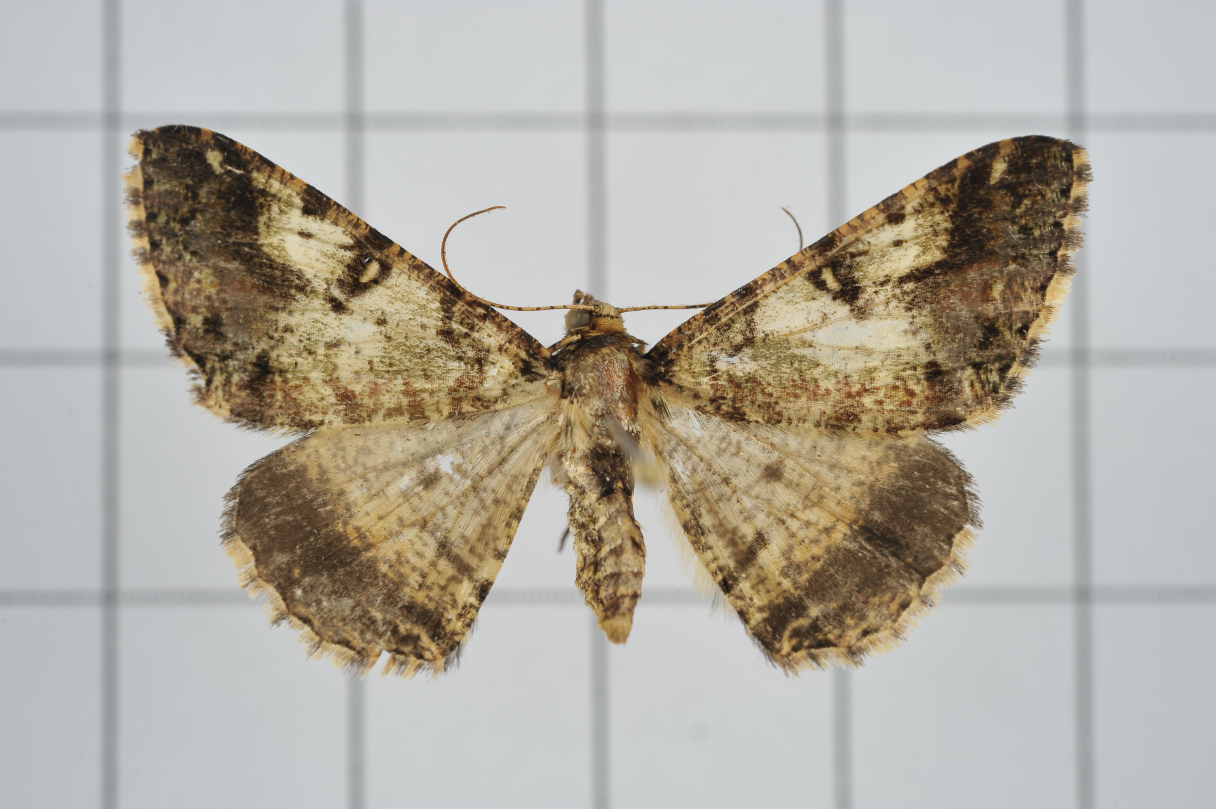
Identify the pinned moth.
Gasterocome pannosaria orta
